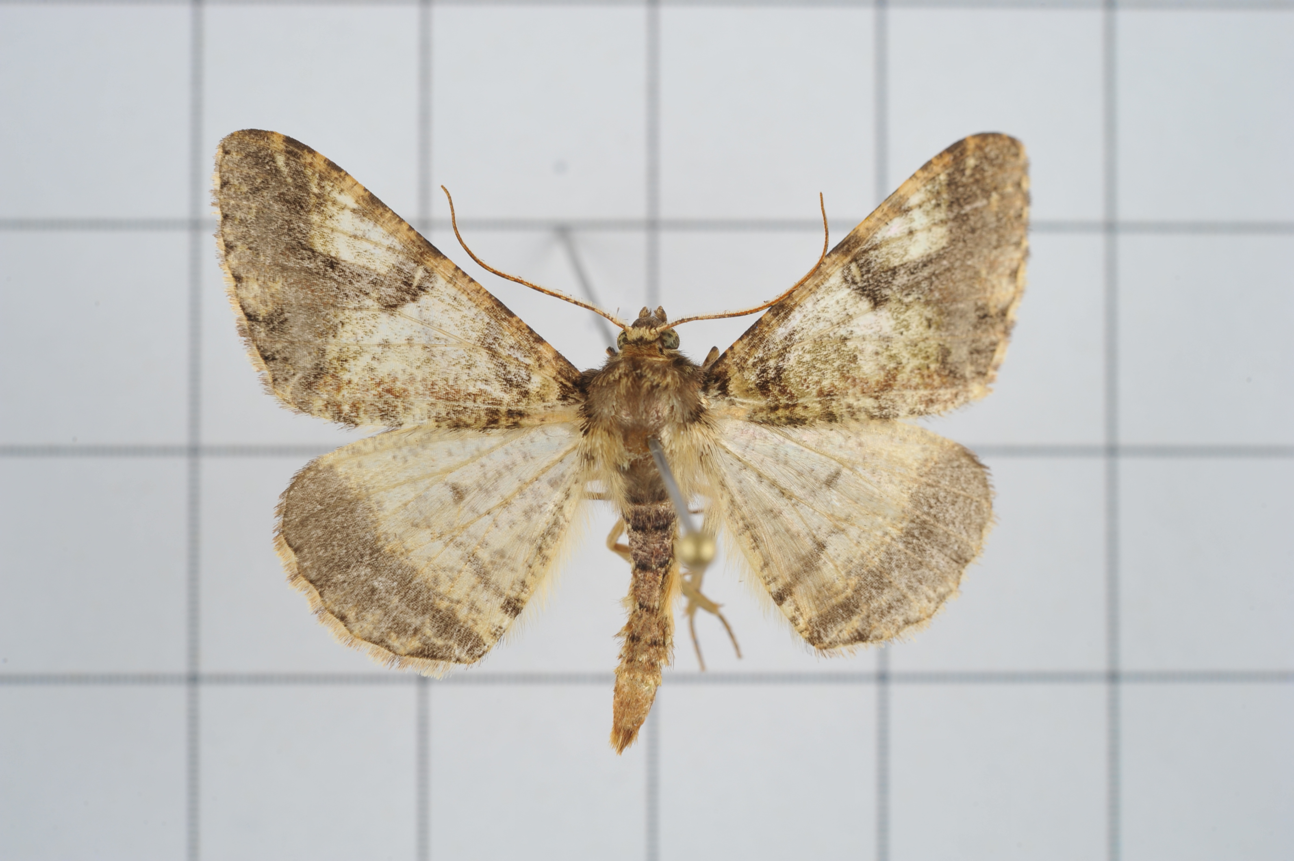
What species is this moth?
Gasterocome pannosaria orta
